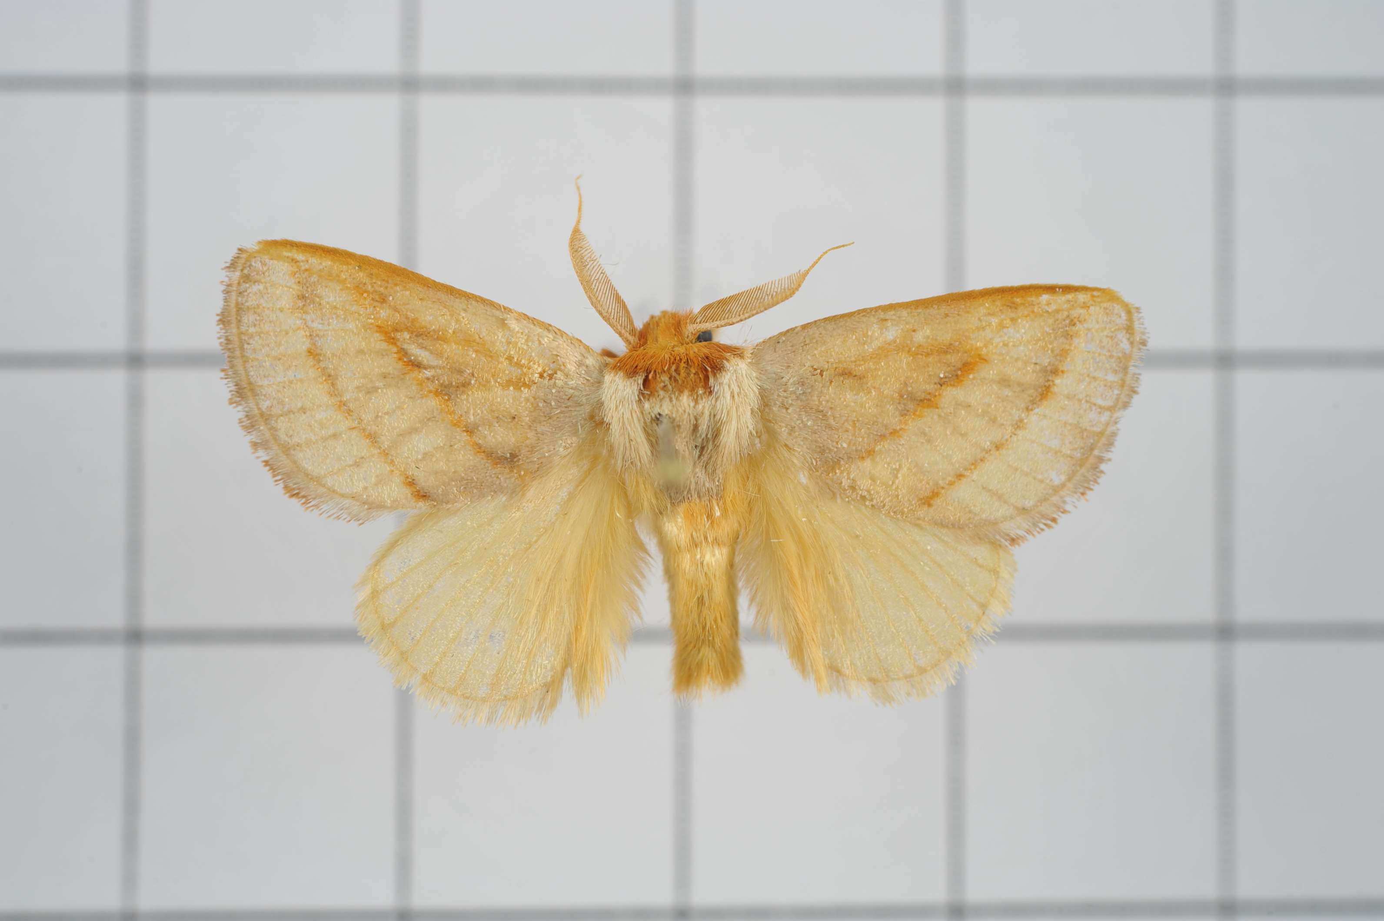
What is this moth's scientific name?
Cania heppneri
